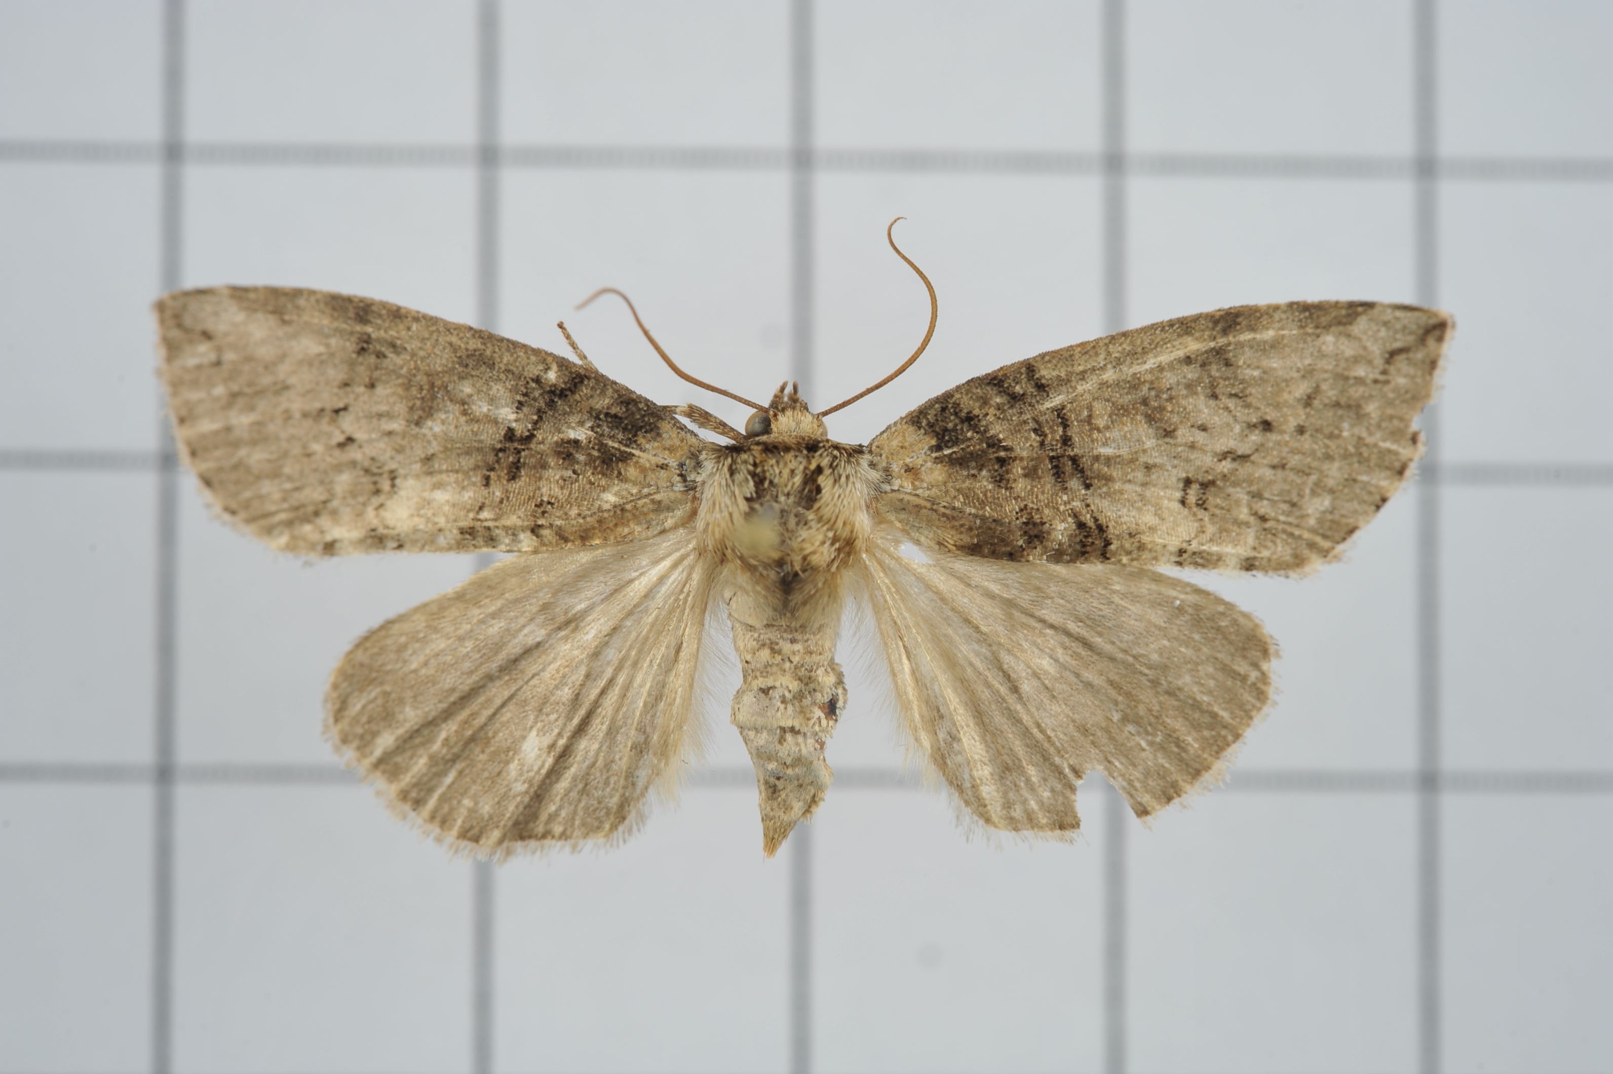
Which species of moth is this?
Horipsestis aenea aenea
